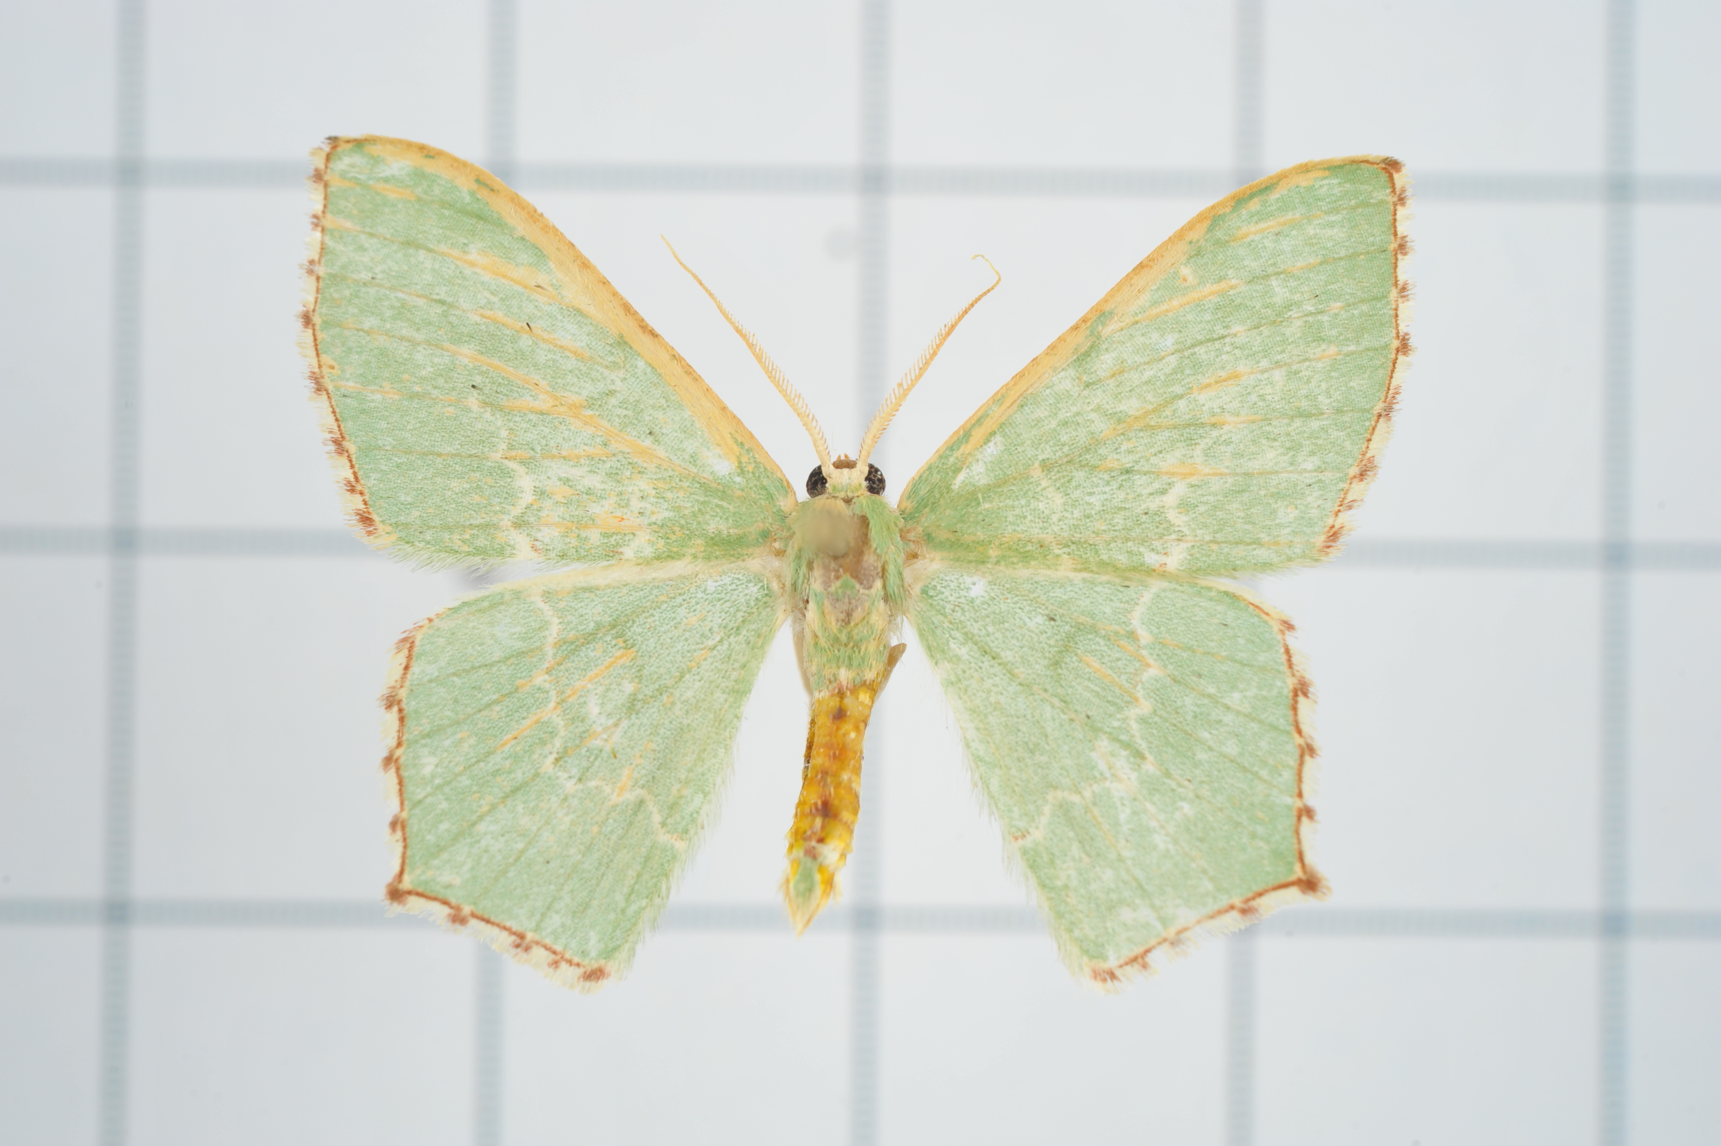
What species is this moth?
Hemistola simplex
